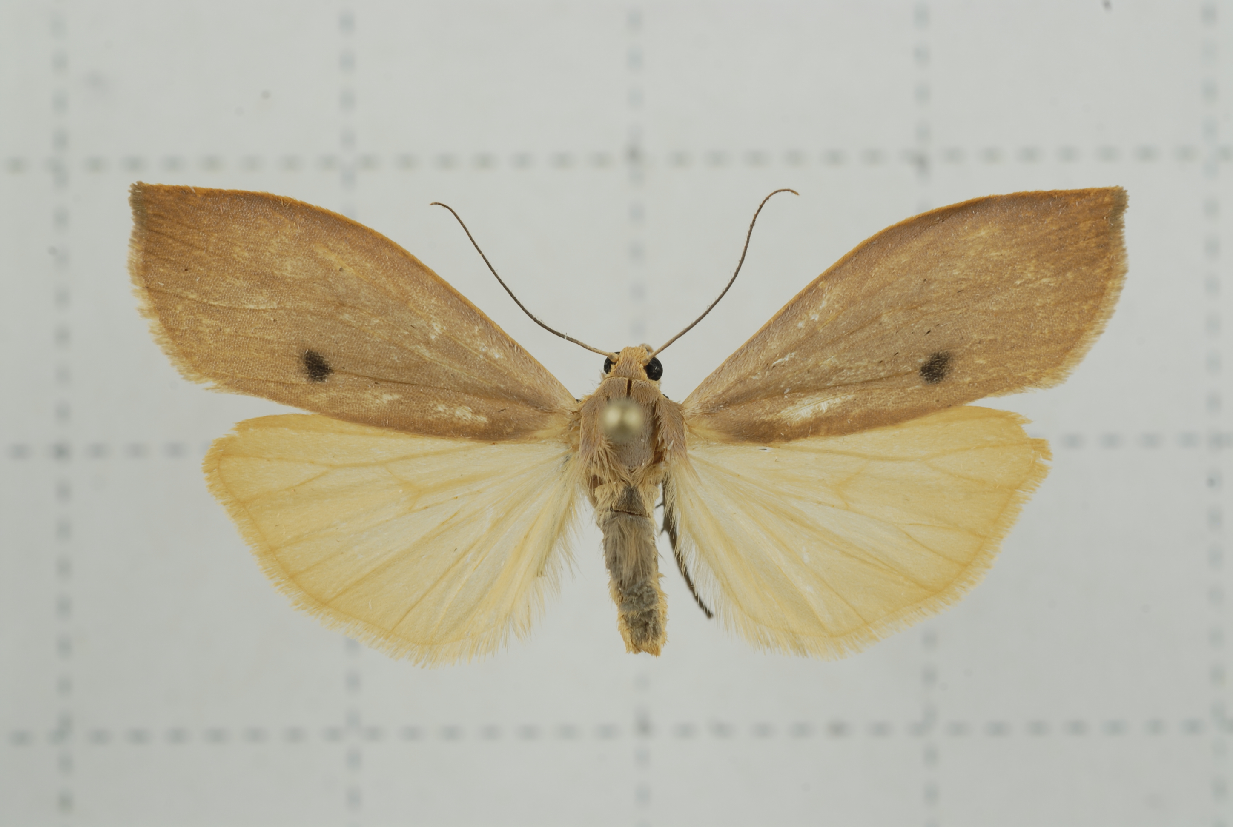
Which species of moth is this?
Manulea postmaculosa
